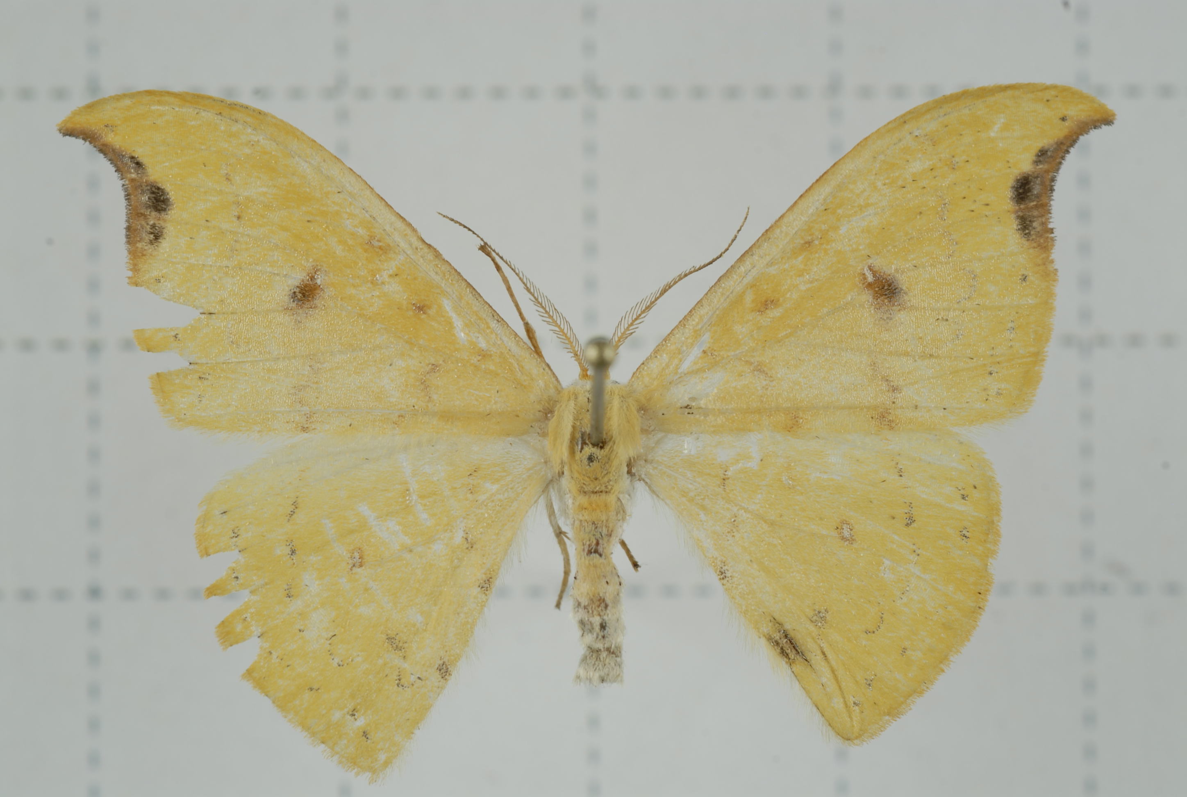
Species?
Tridrepana arikana arikana
